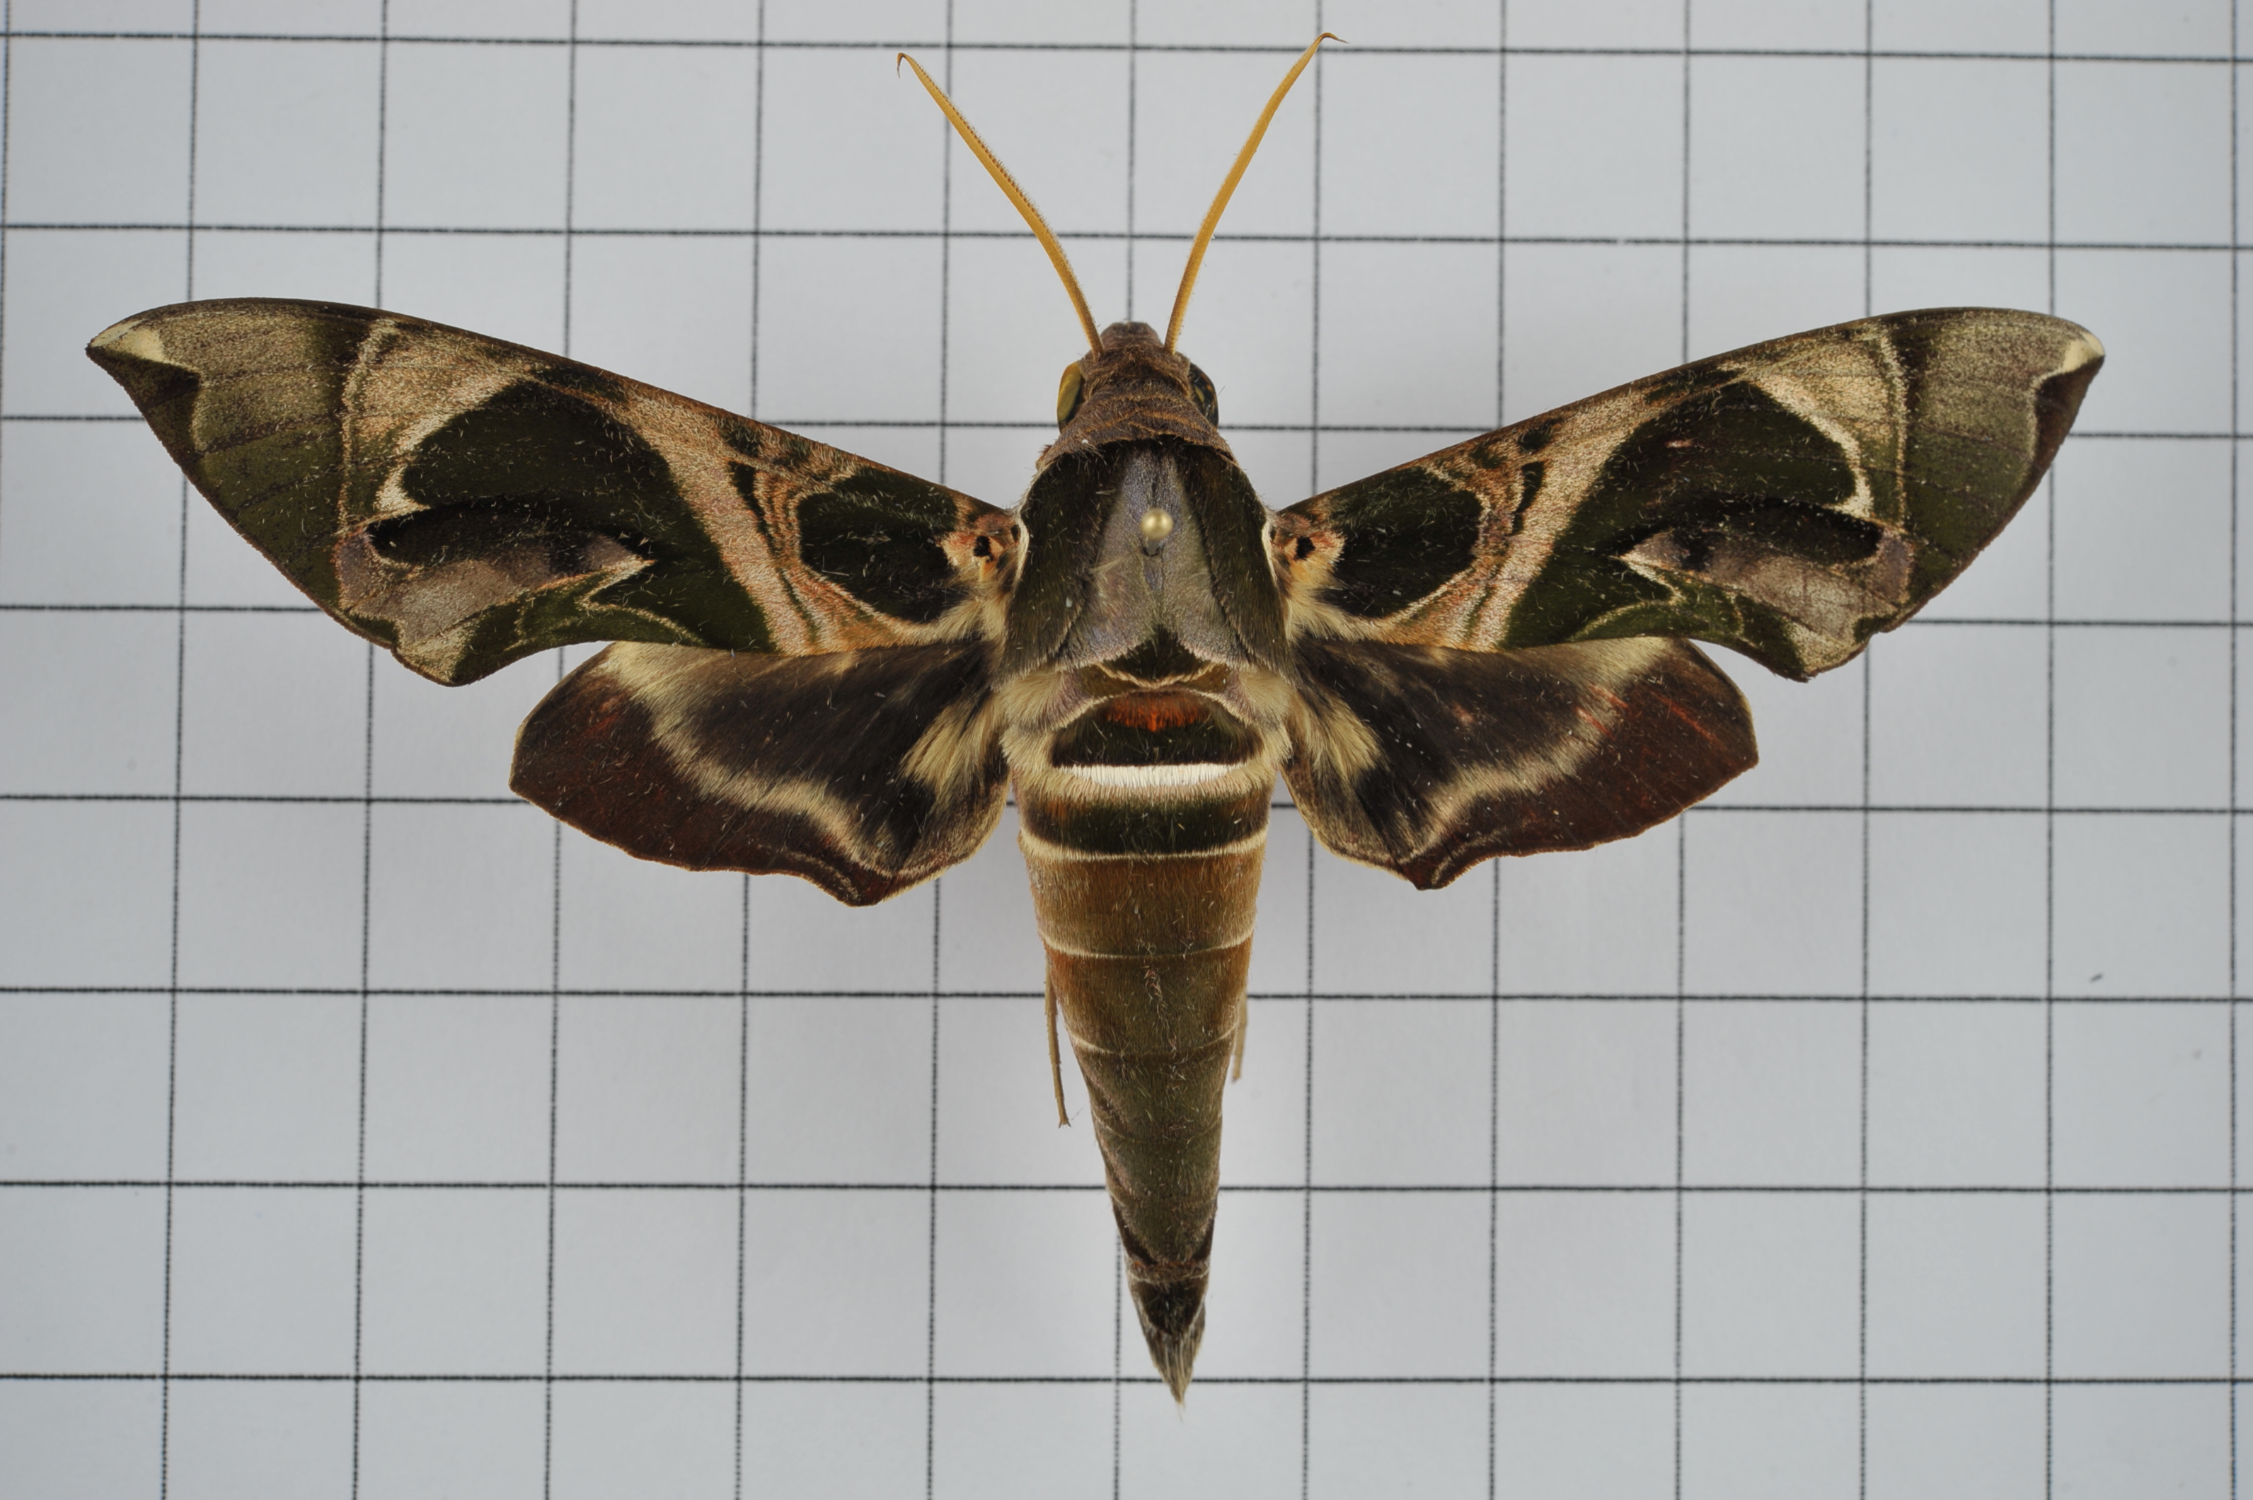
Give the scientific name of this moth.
Daphnis hypothous crameri
